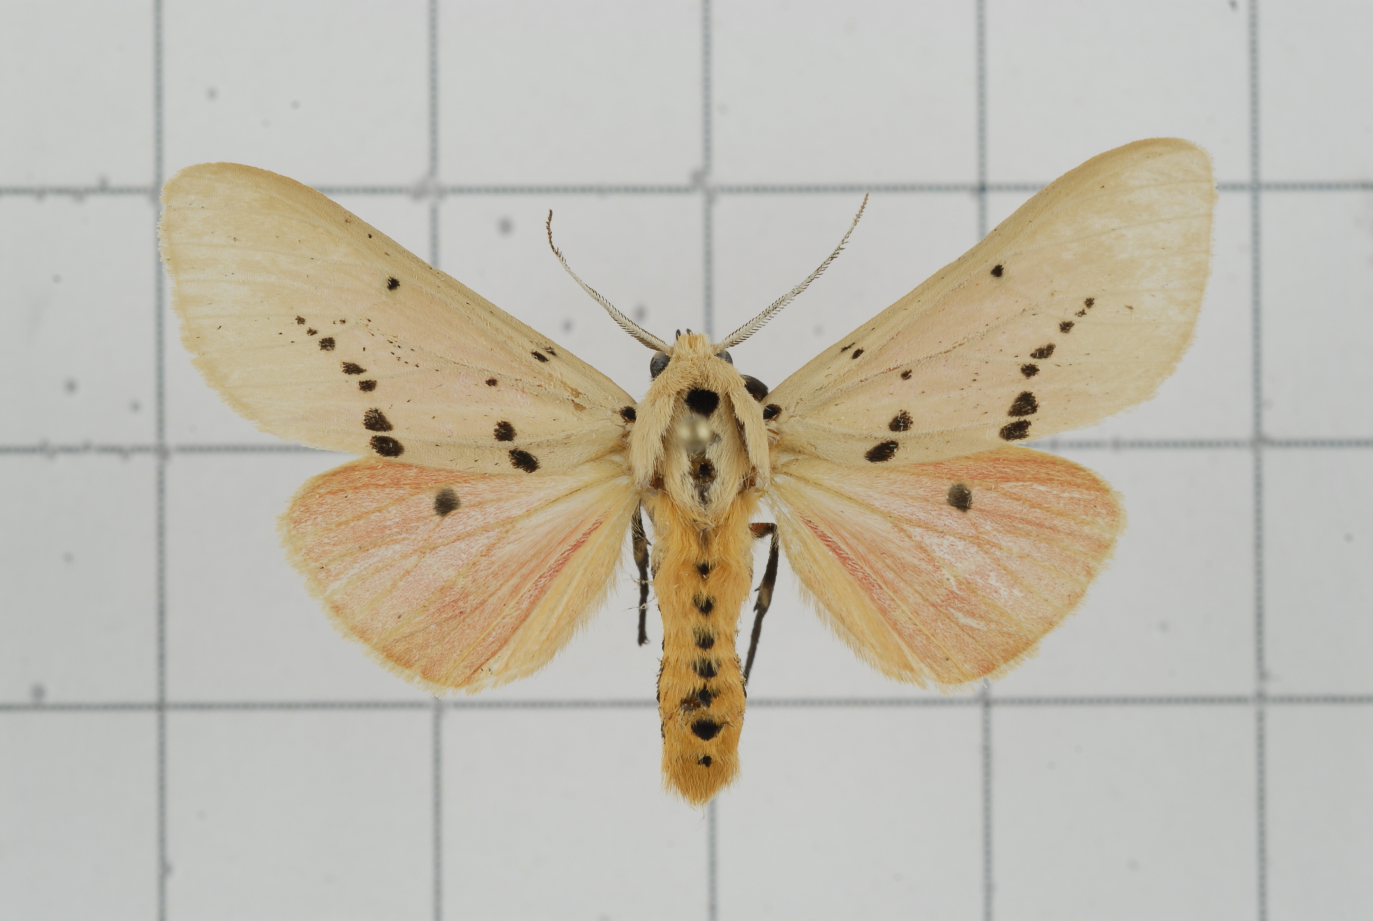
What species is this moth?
Spilarctia postrubida
